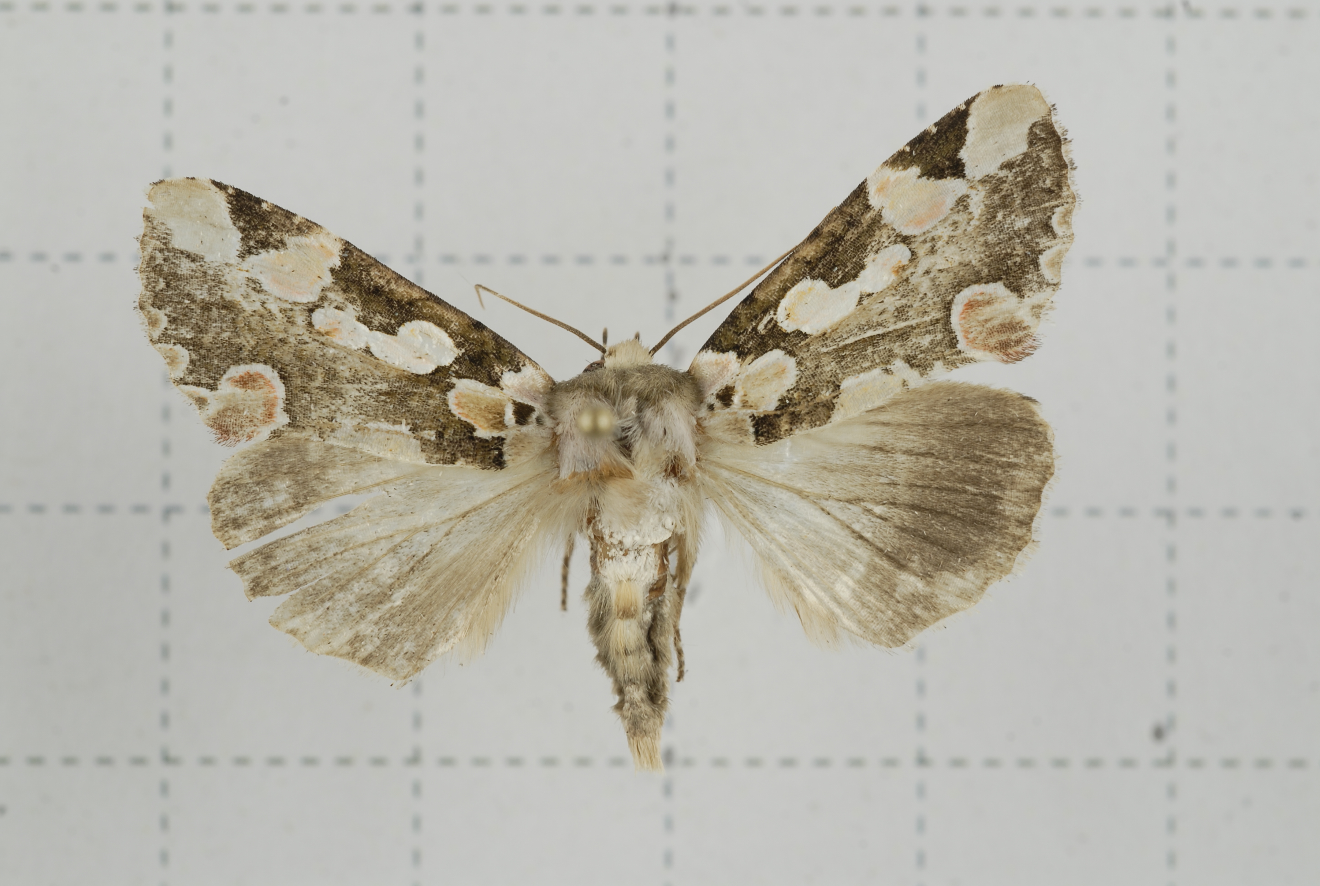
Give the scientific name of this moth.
Horithyatira decorata takamukui
